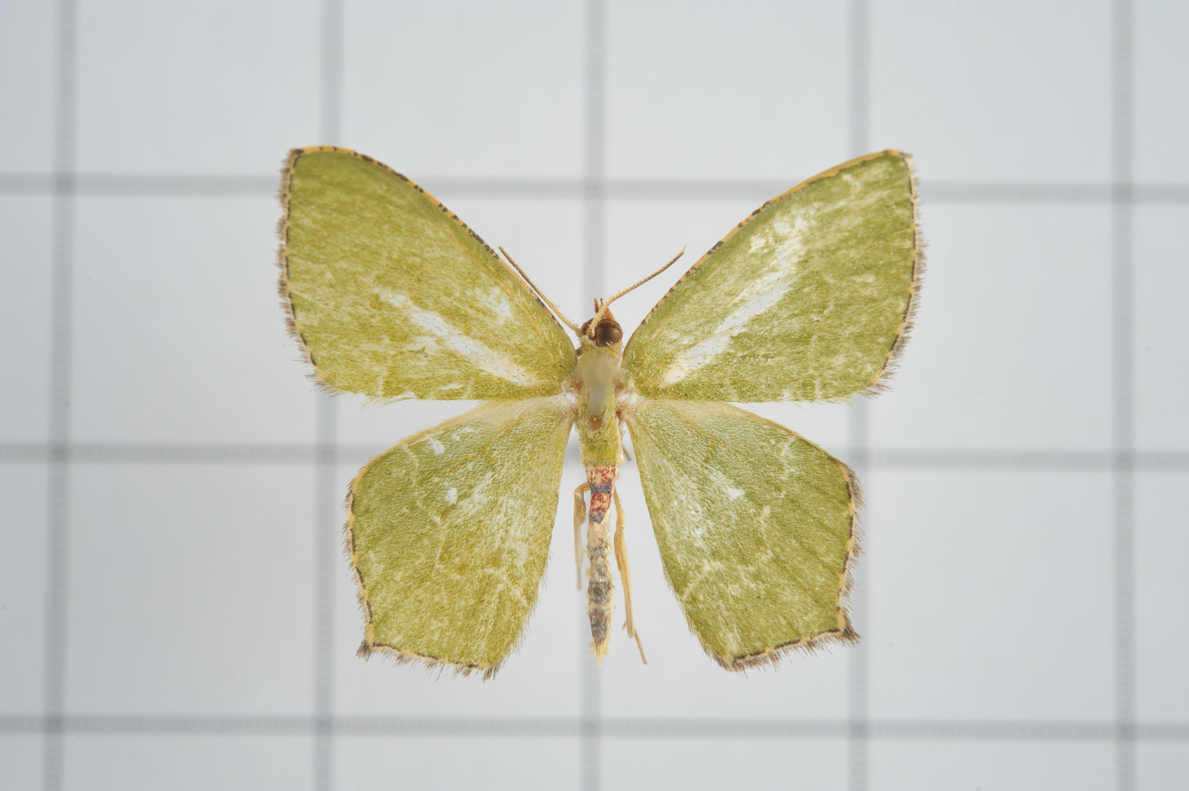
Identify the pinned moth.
Hemithea tritonaria
